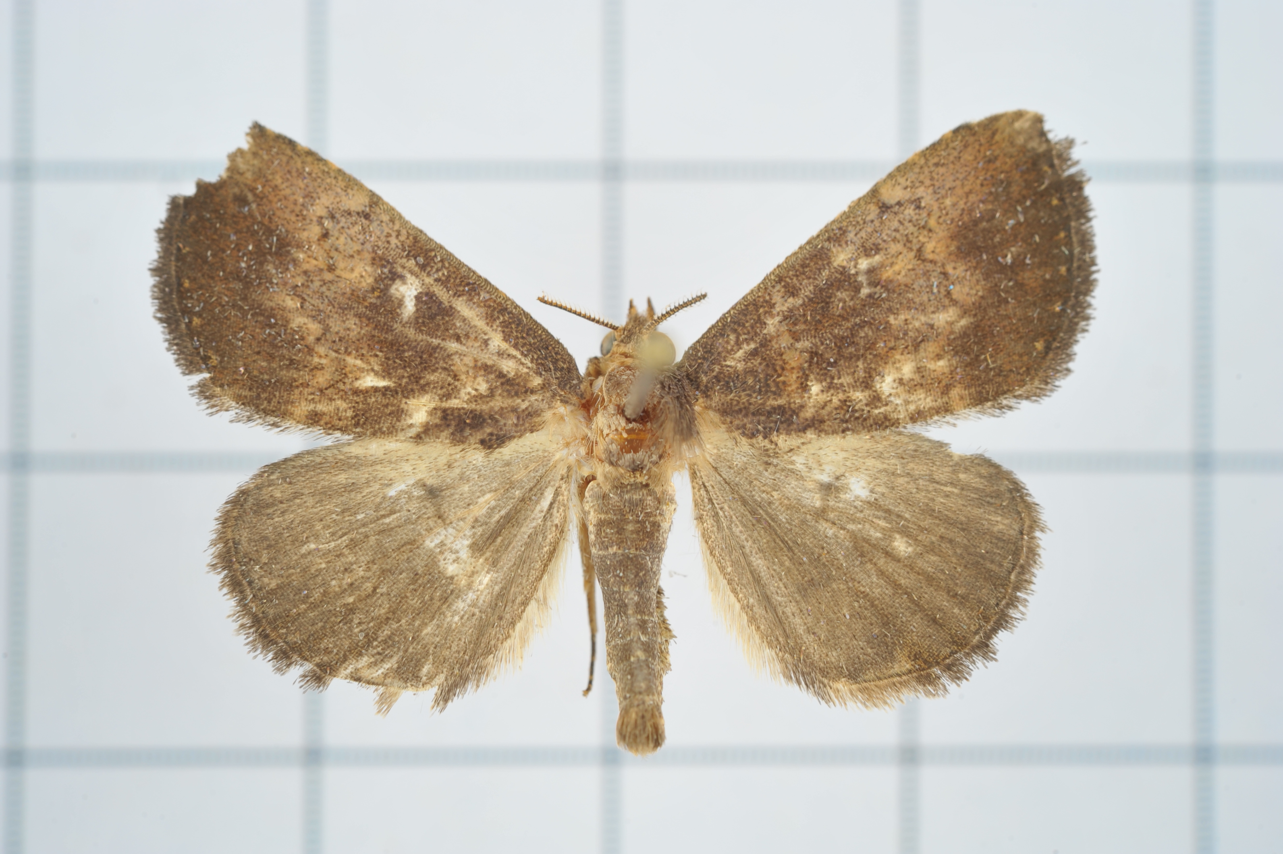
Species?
Scedopla umbrosa
